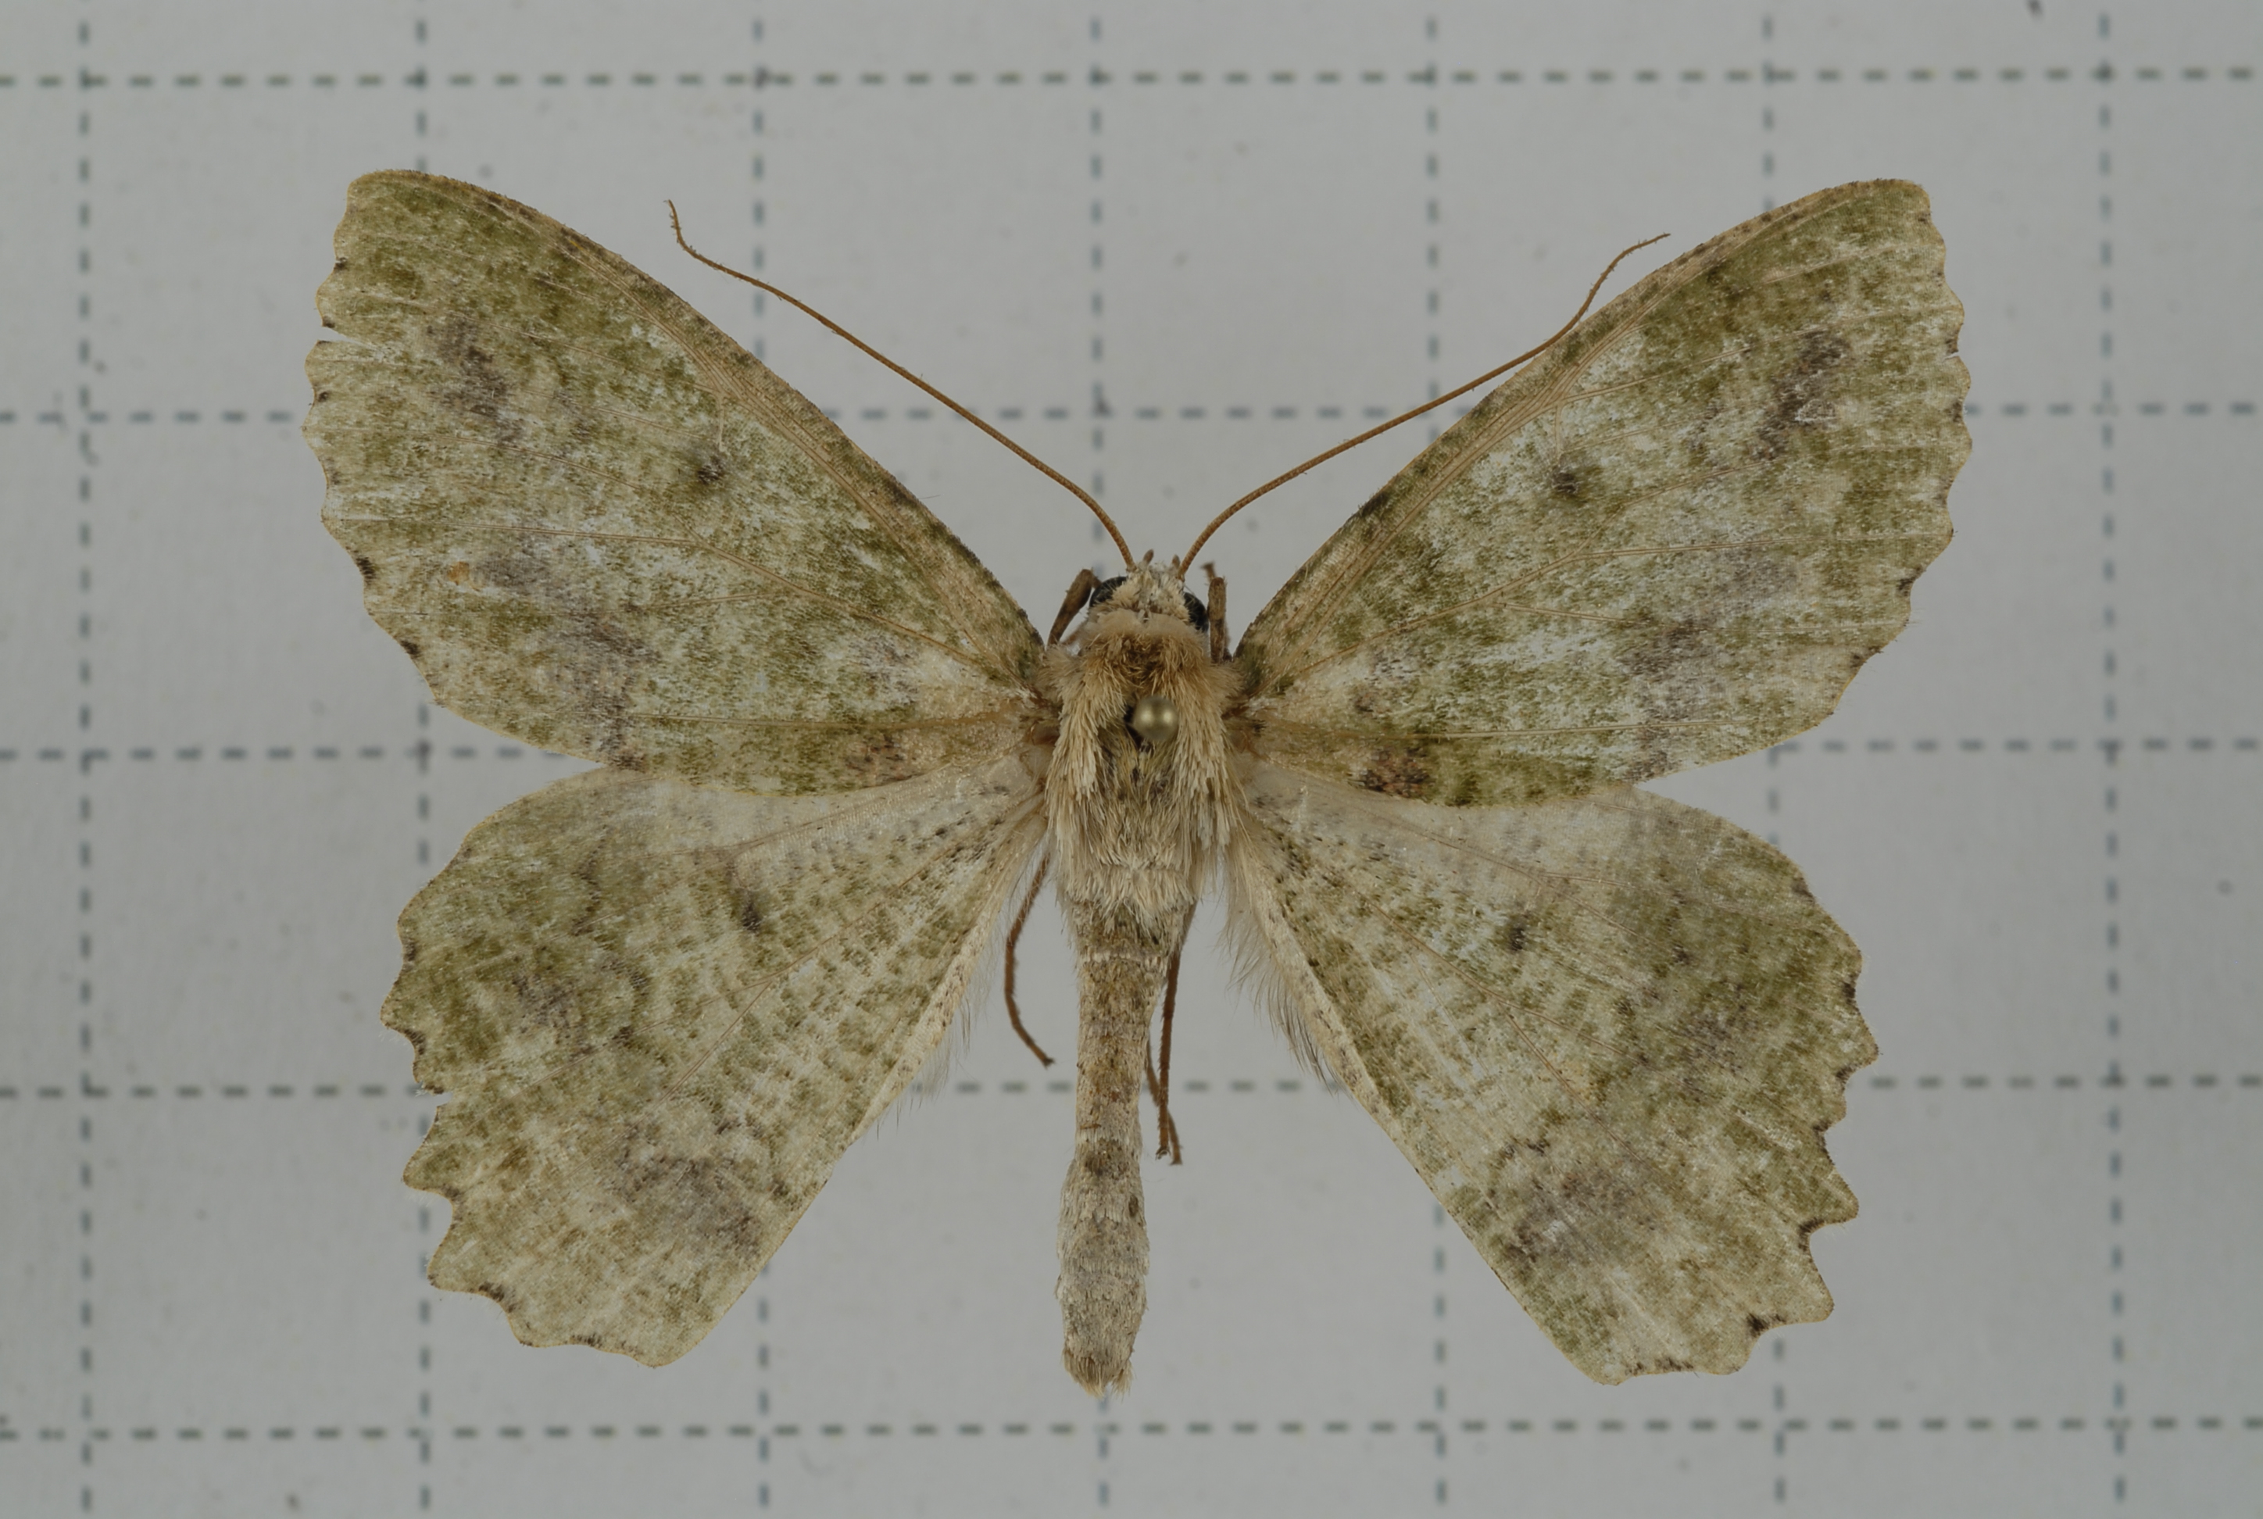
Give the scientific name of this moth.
Herochroma baibarana
